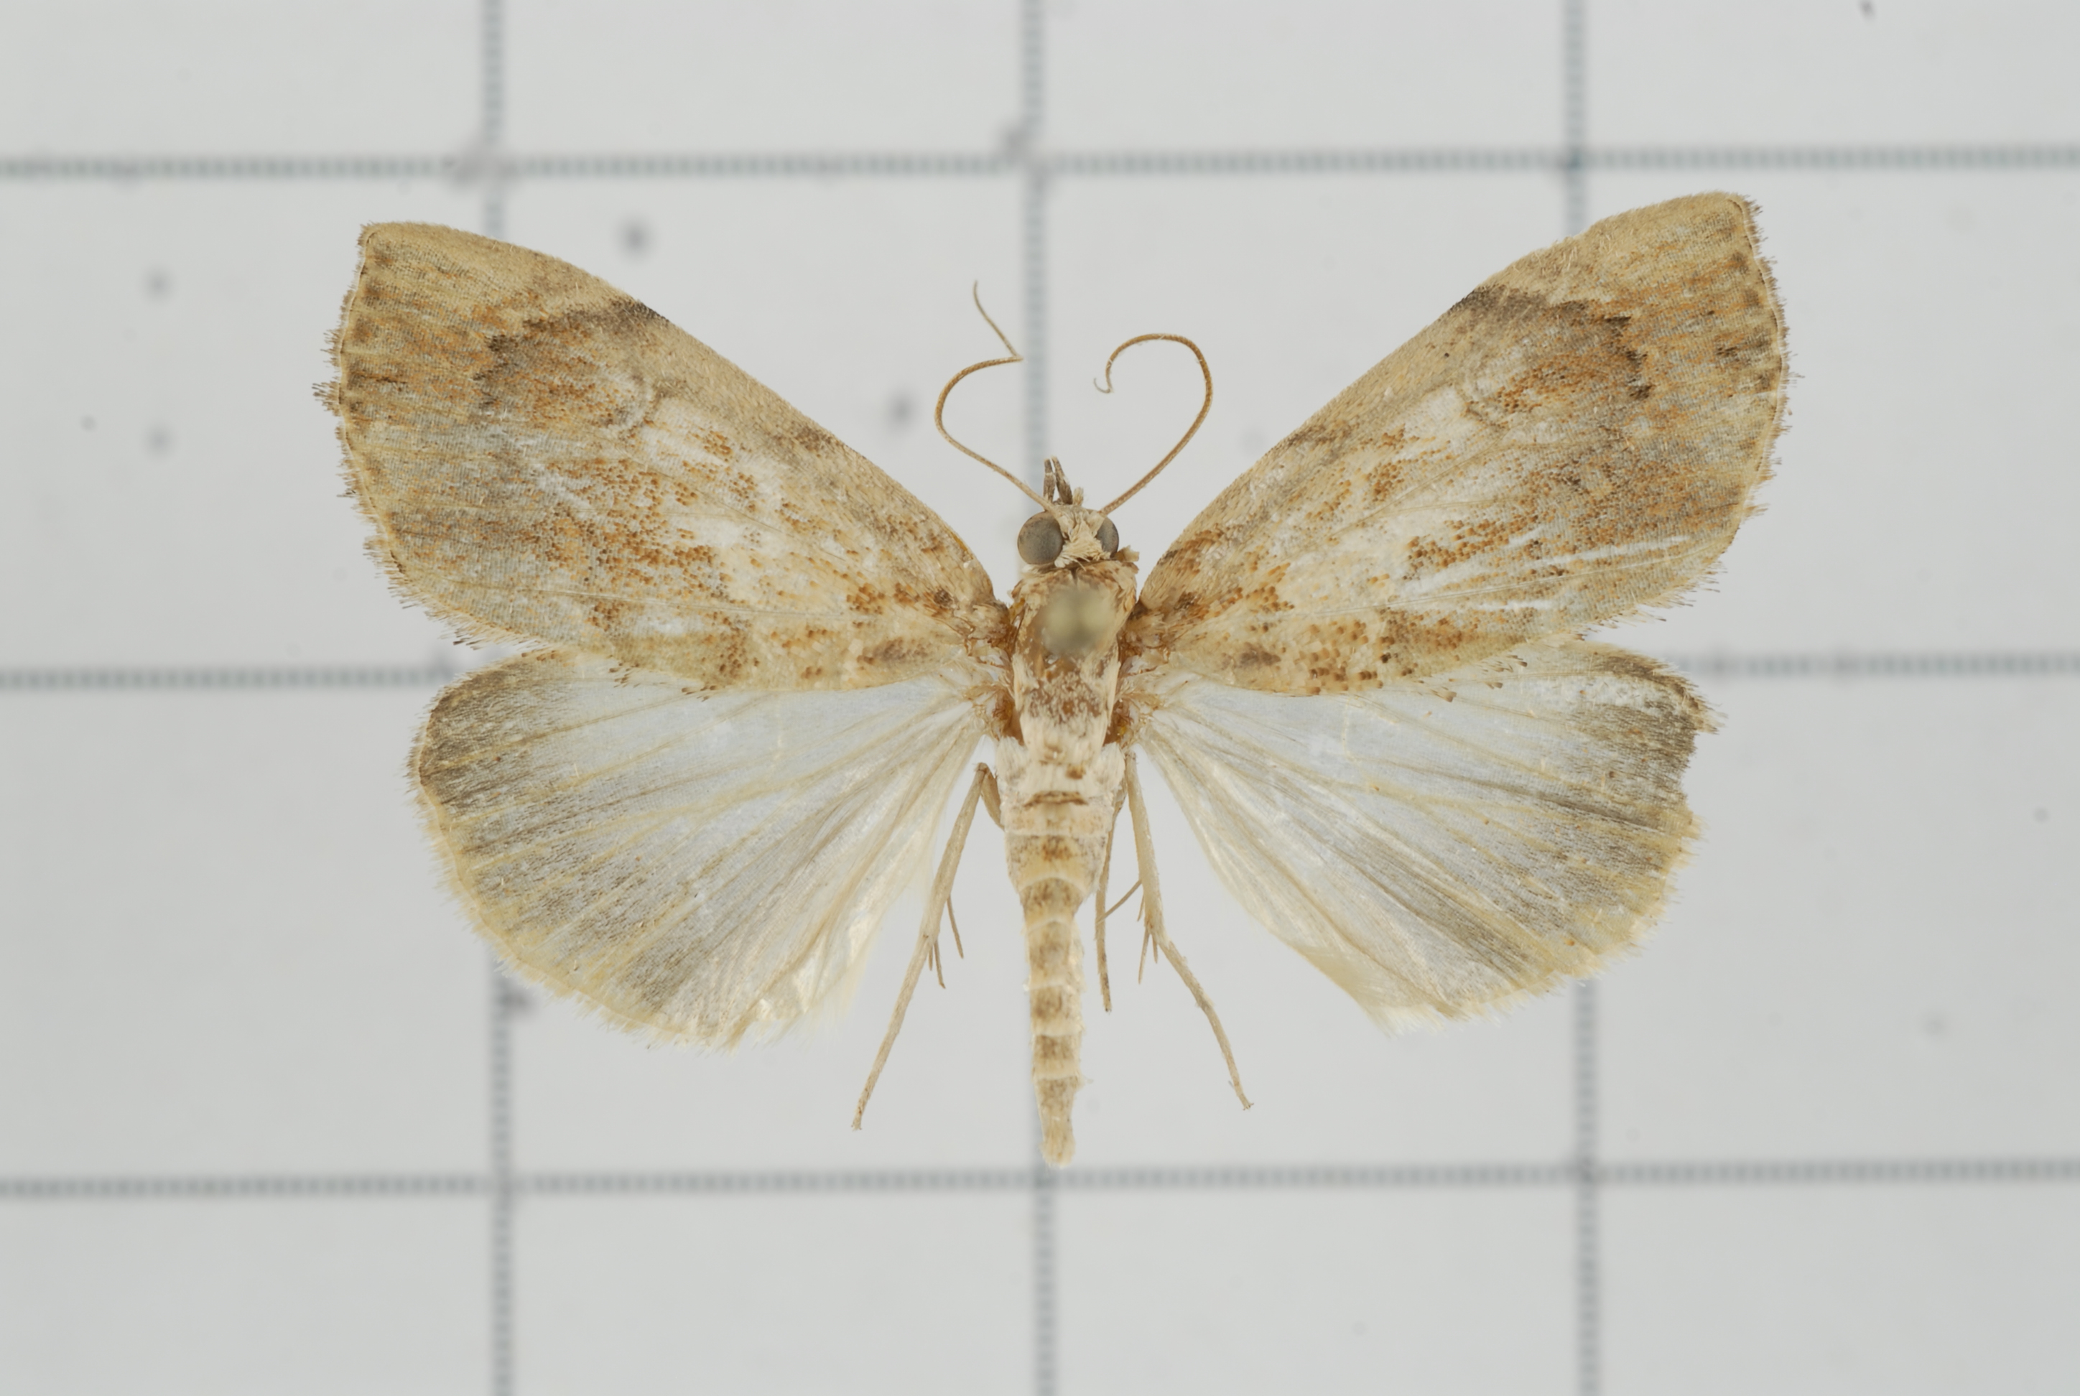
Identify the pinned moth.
Crocidolomia subhirsutalis
